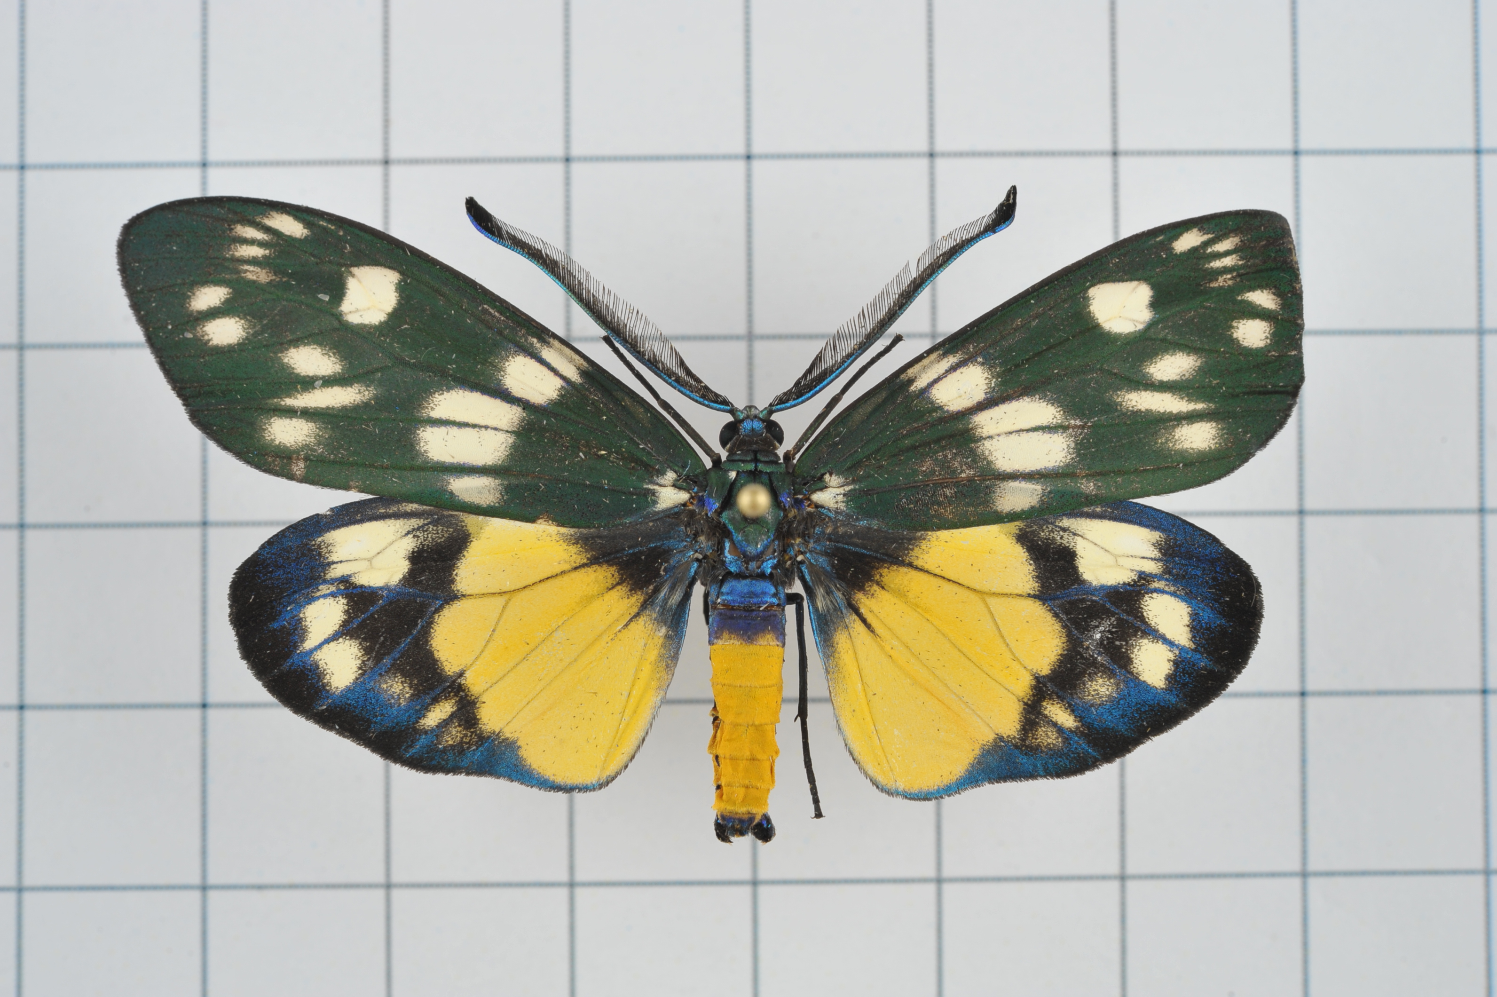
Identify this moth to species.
Eterusia aedea formosana
